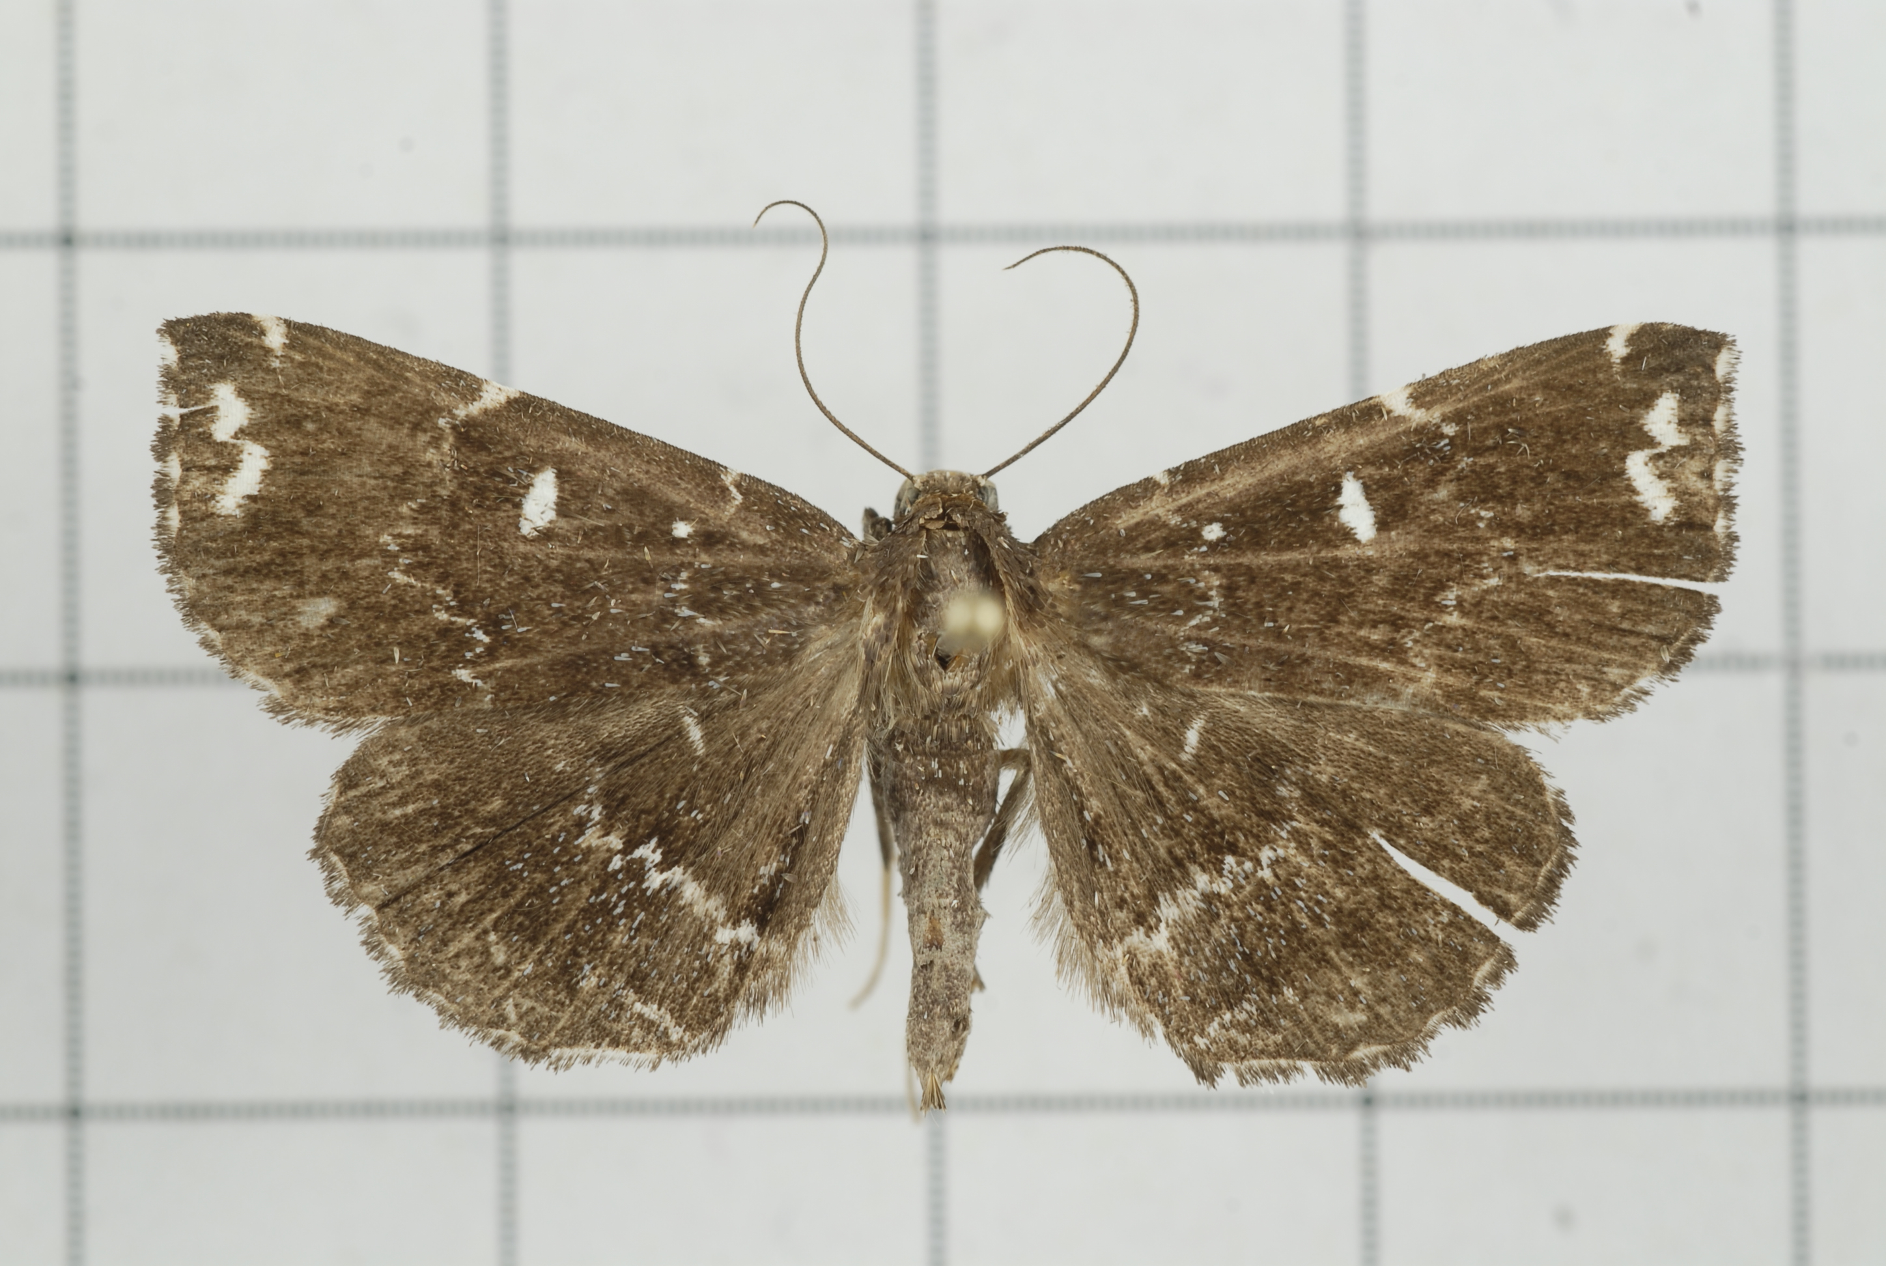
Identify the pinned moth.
Adrapsa simplex
